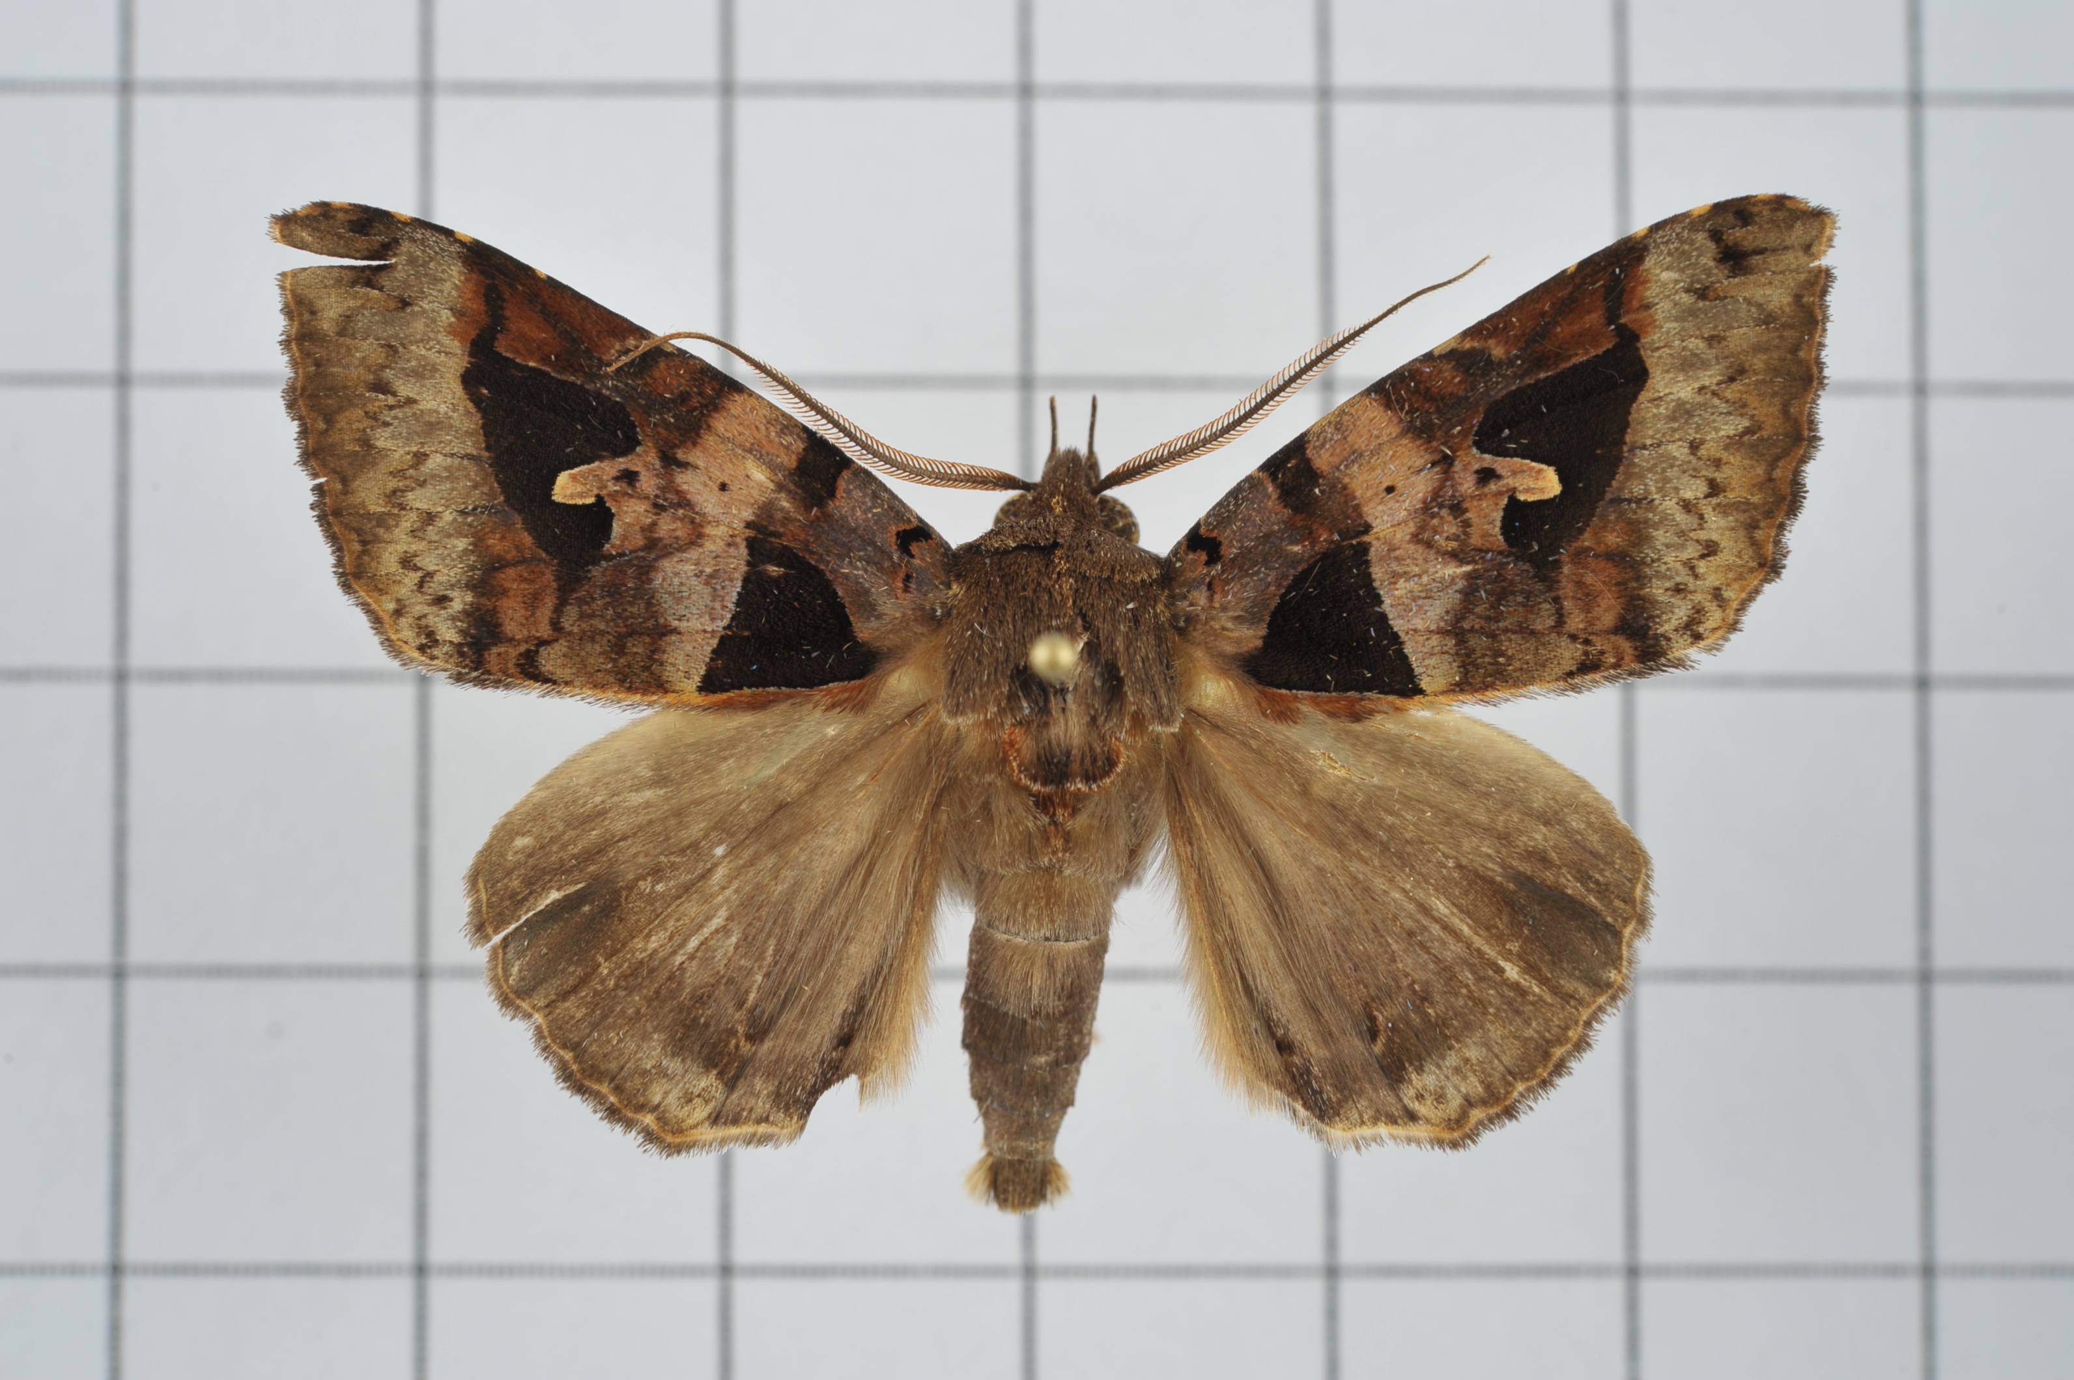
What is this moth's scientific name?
Avatha chinensis
